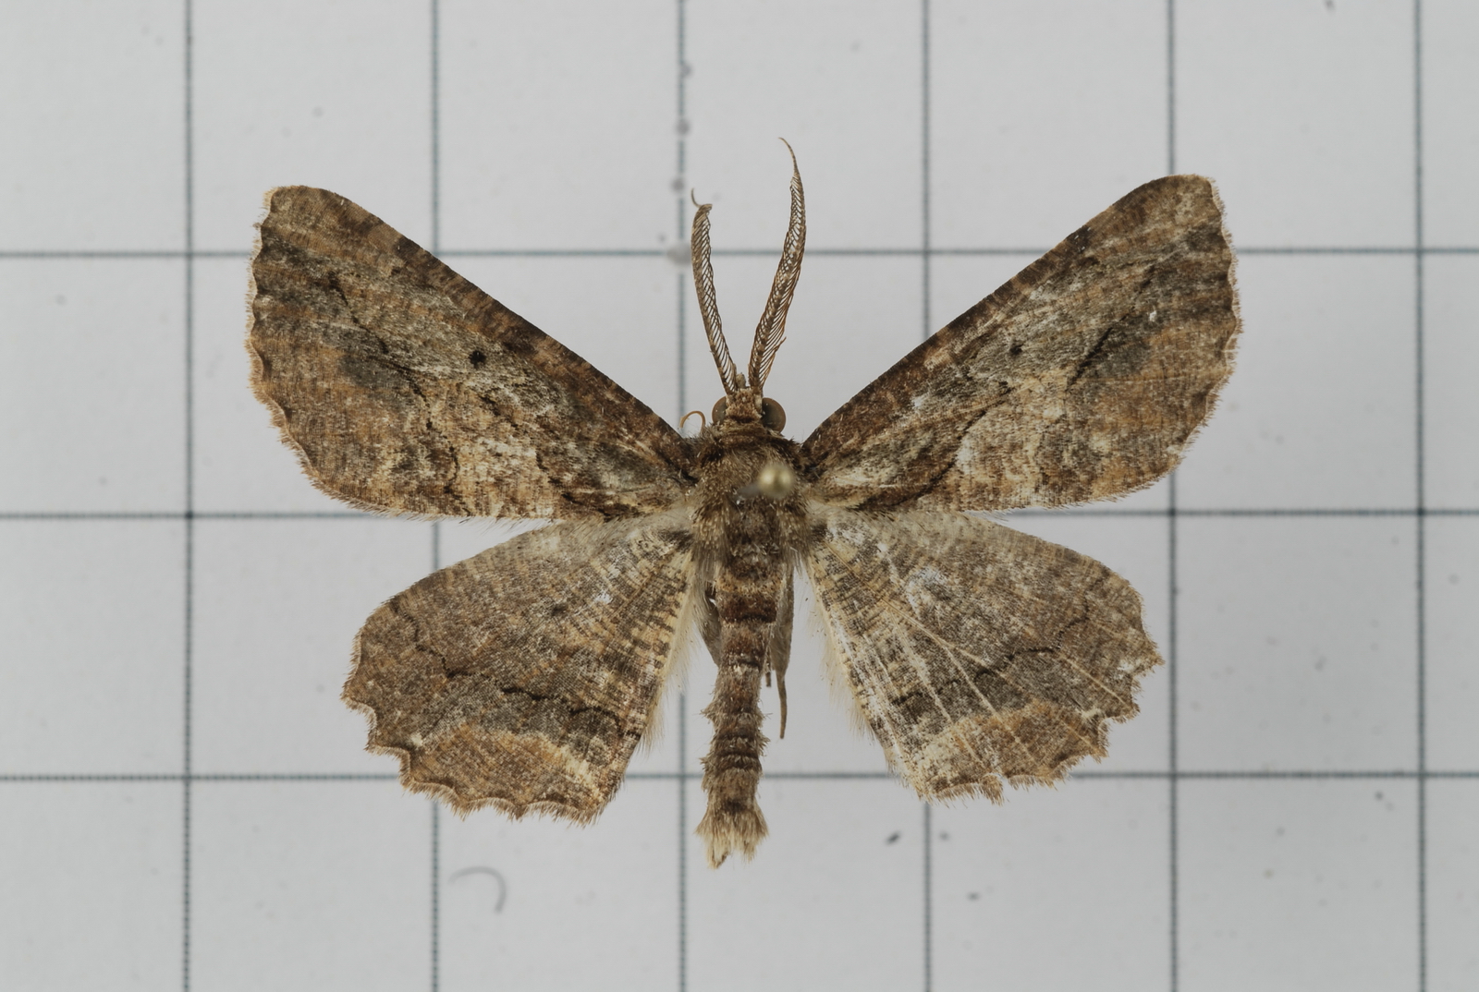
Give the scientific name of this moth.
Menophra mitsundoi
